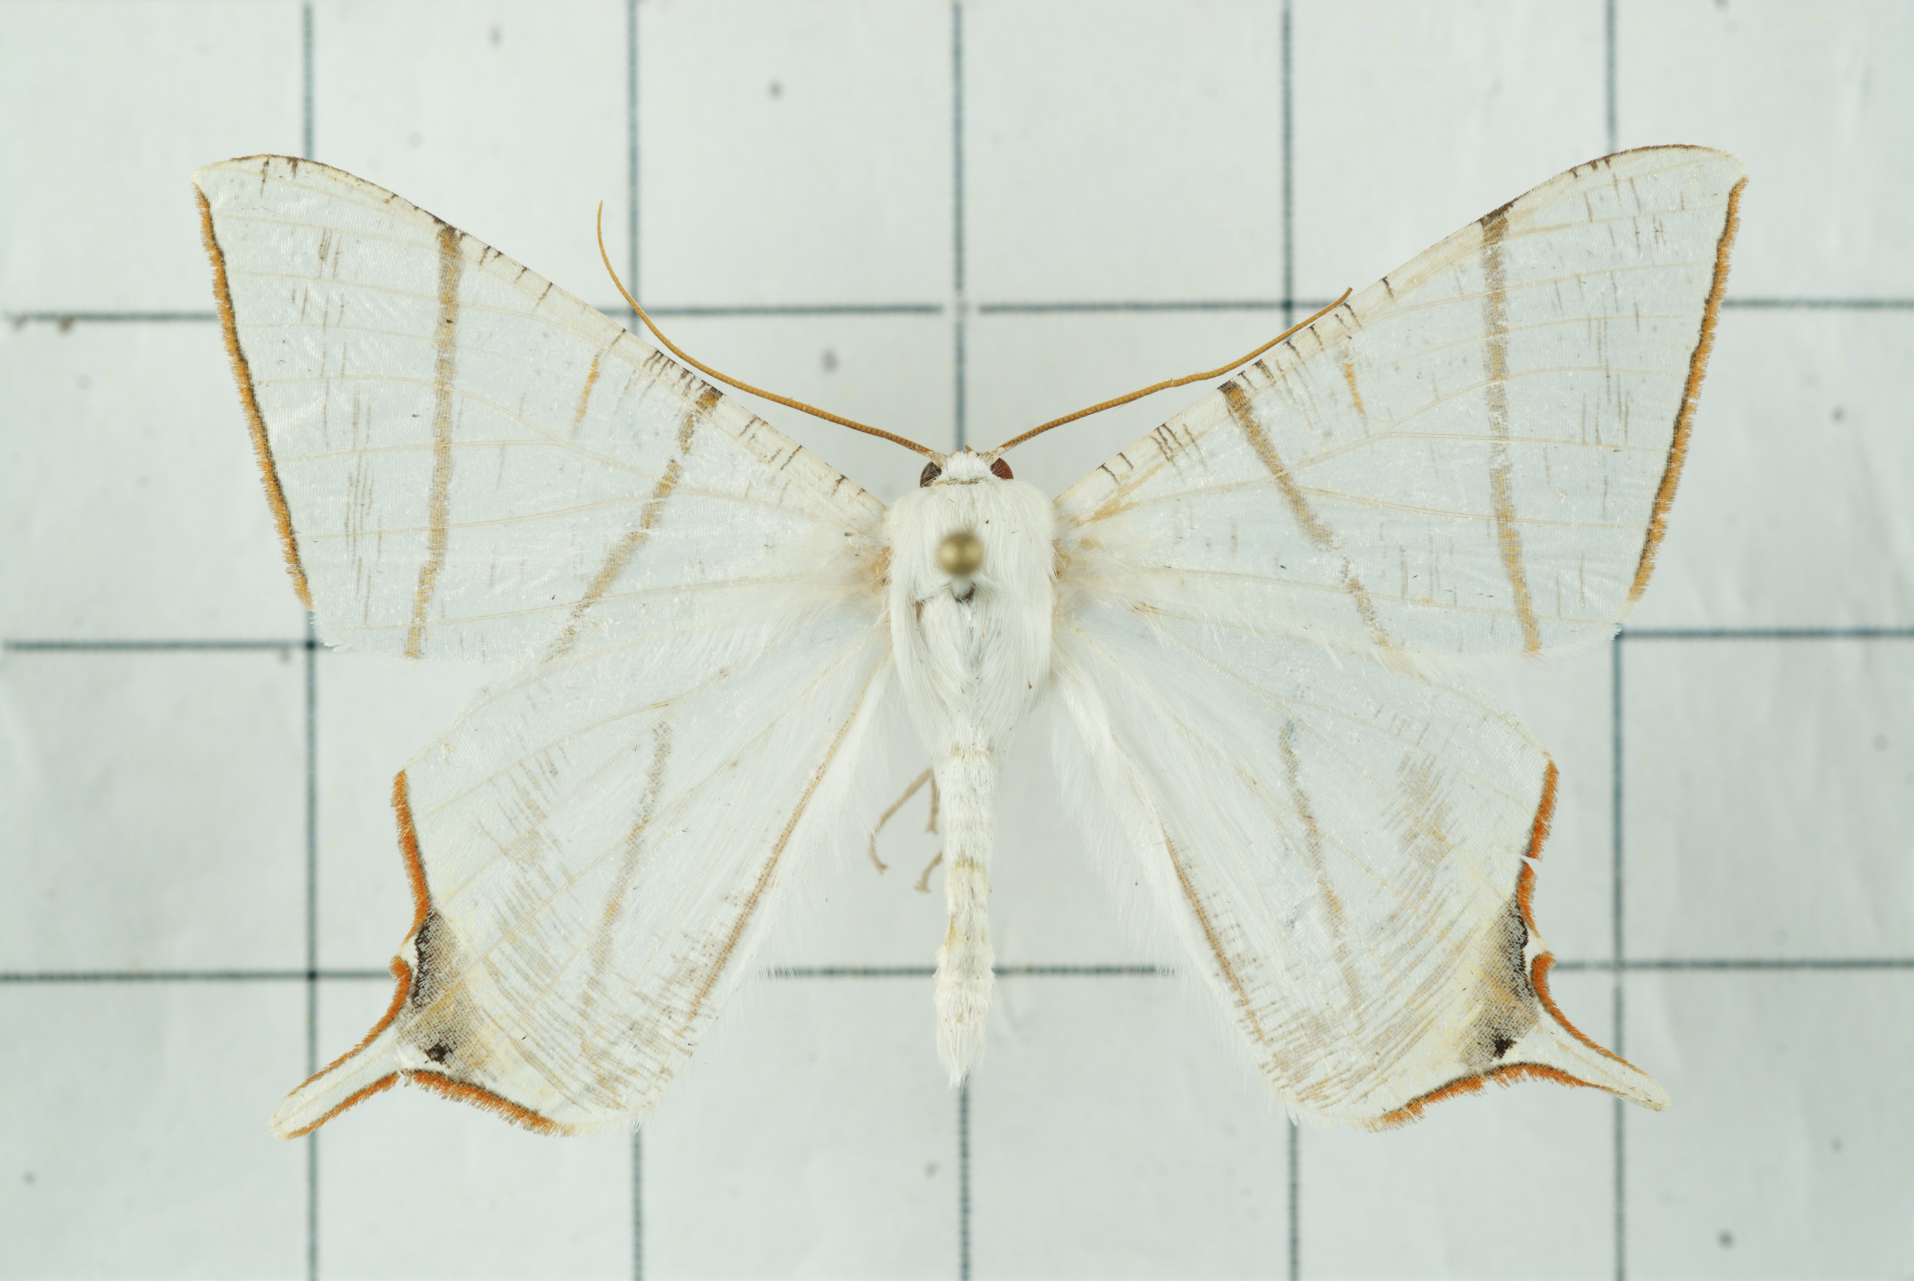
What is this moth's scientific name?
Ourapteryx clara formosana
